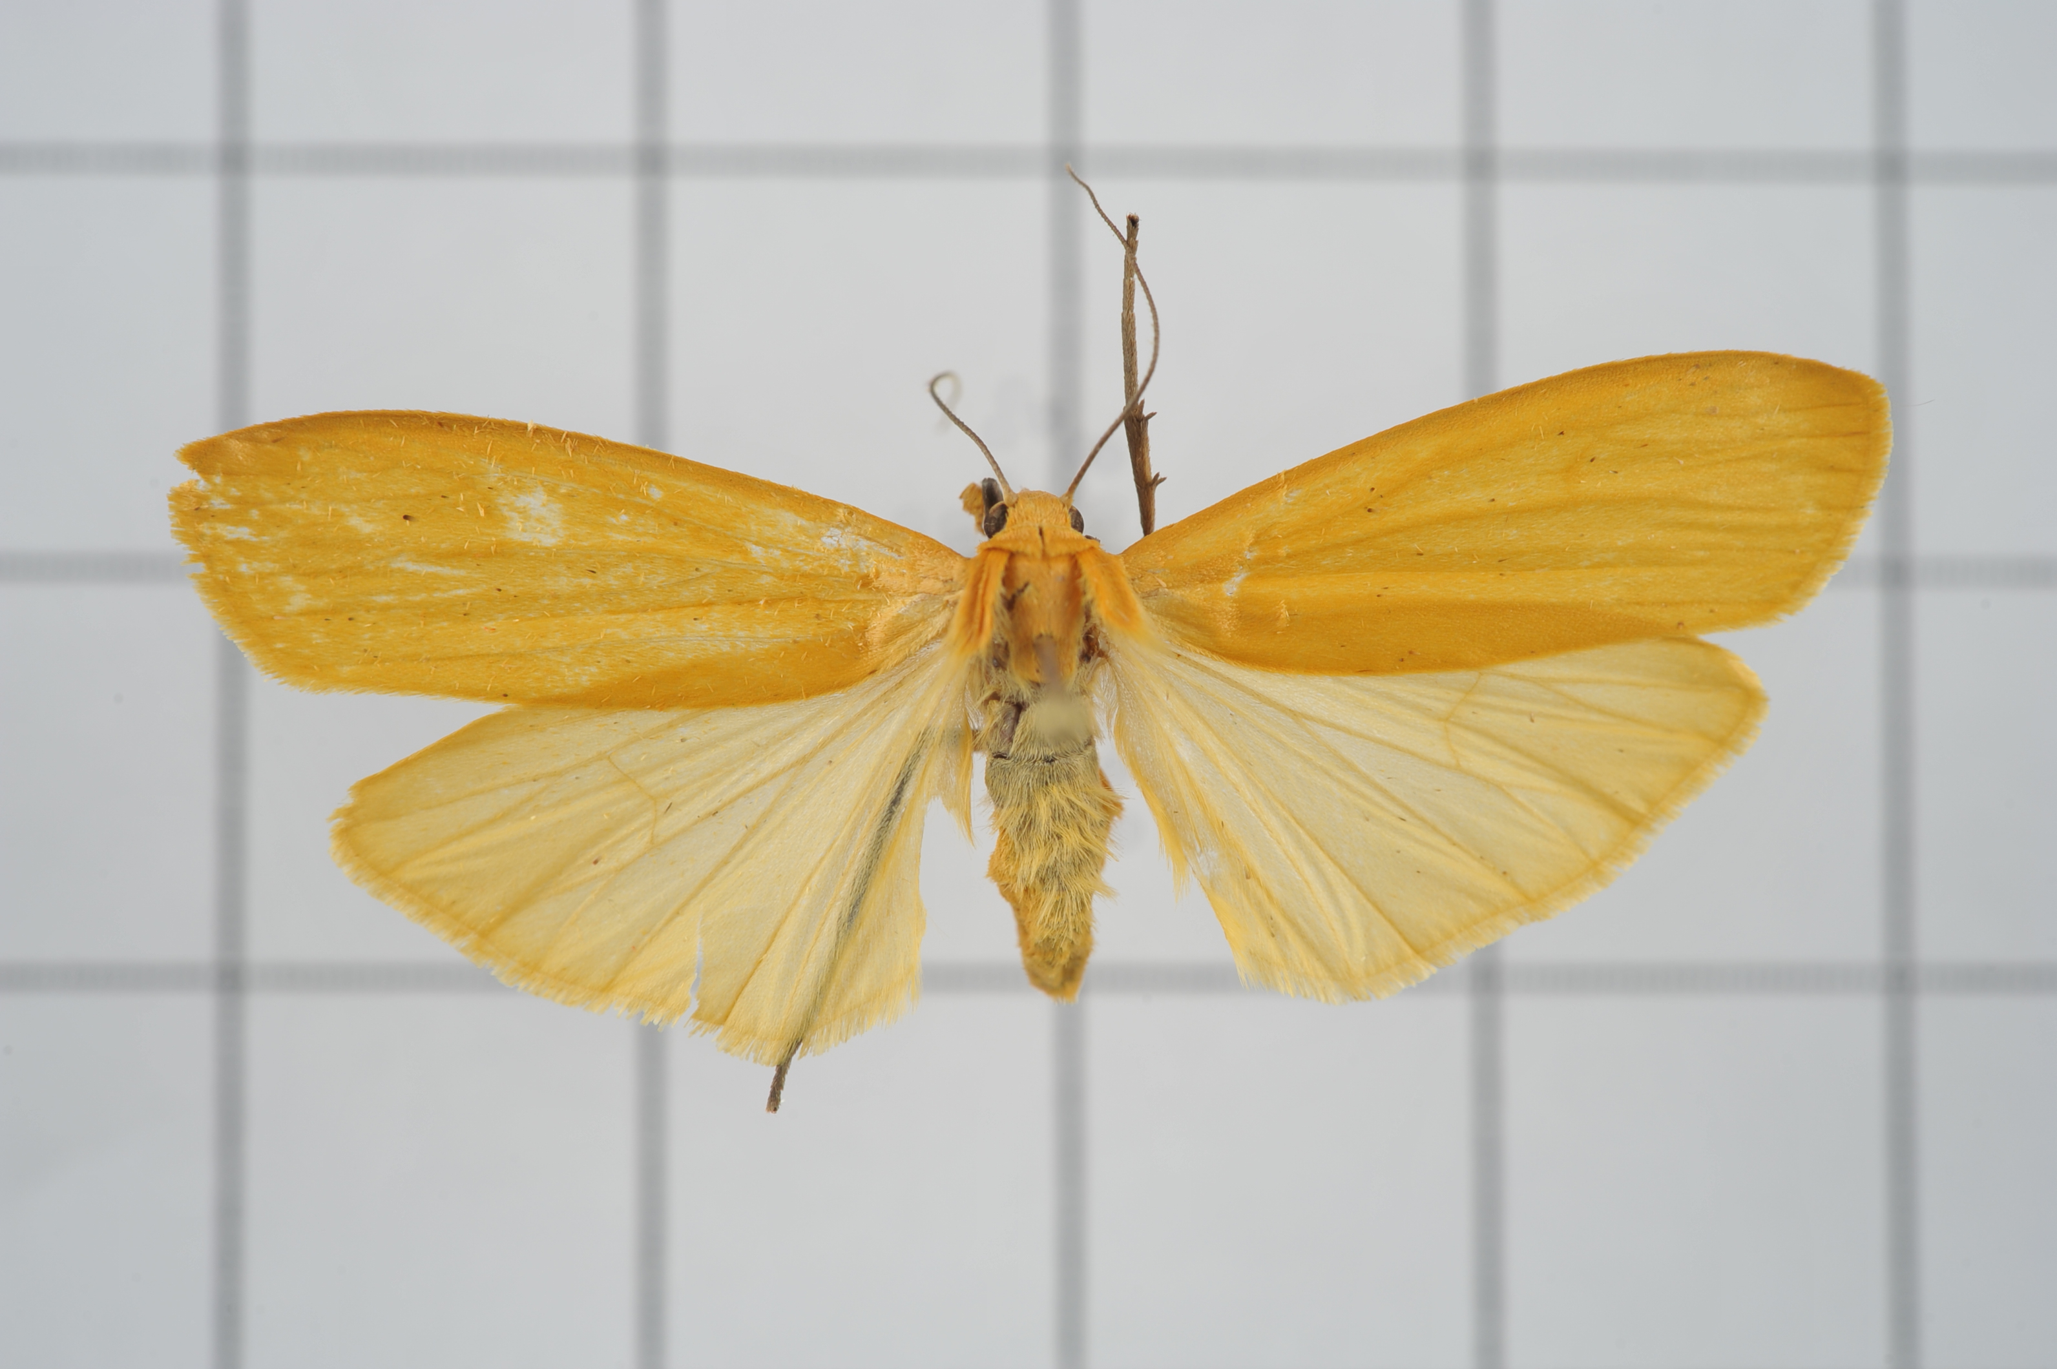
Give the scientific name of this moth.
Katha magnata magnata
